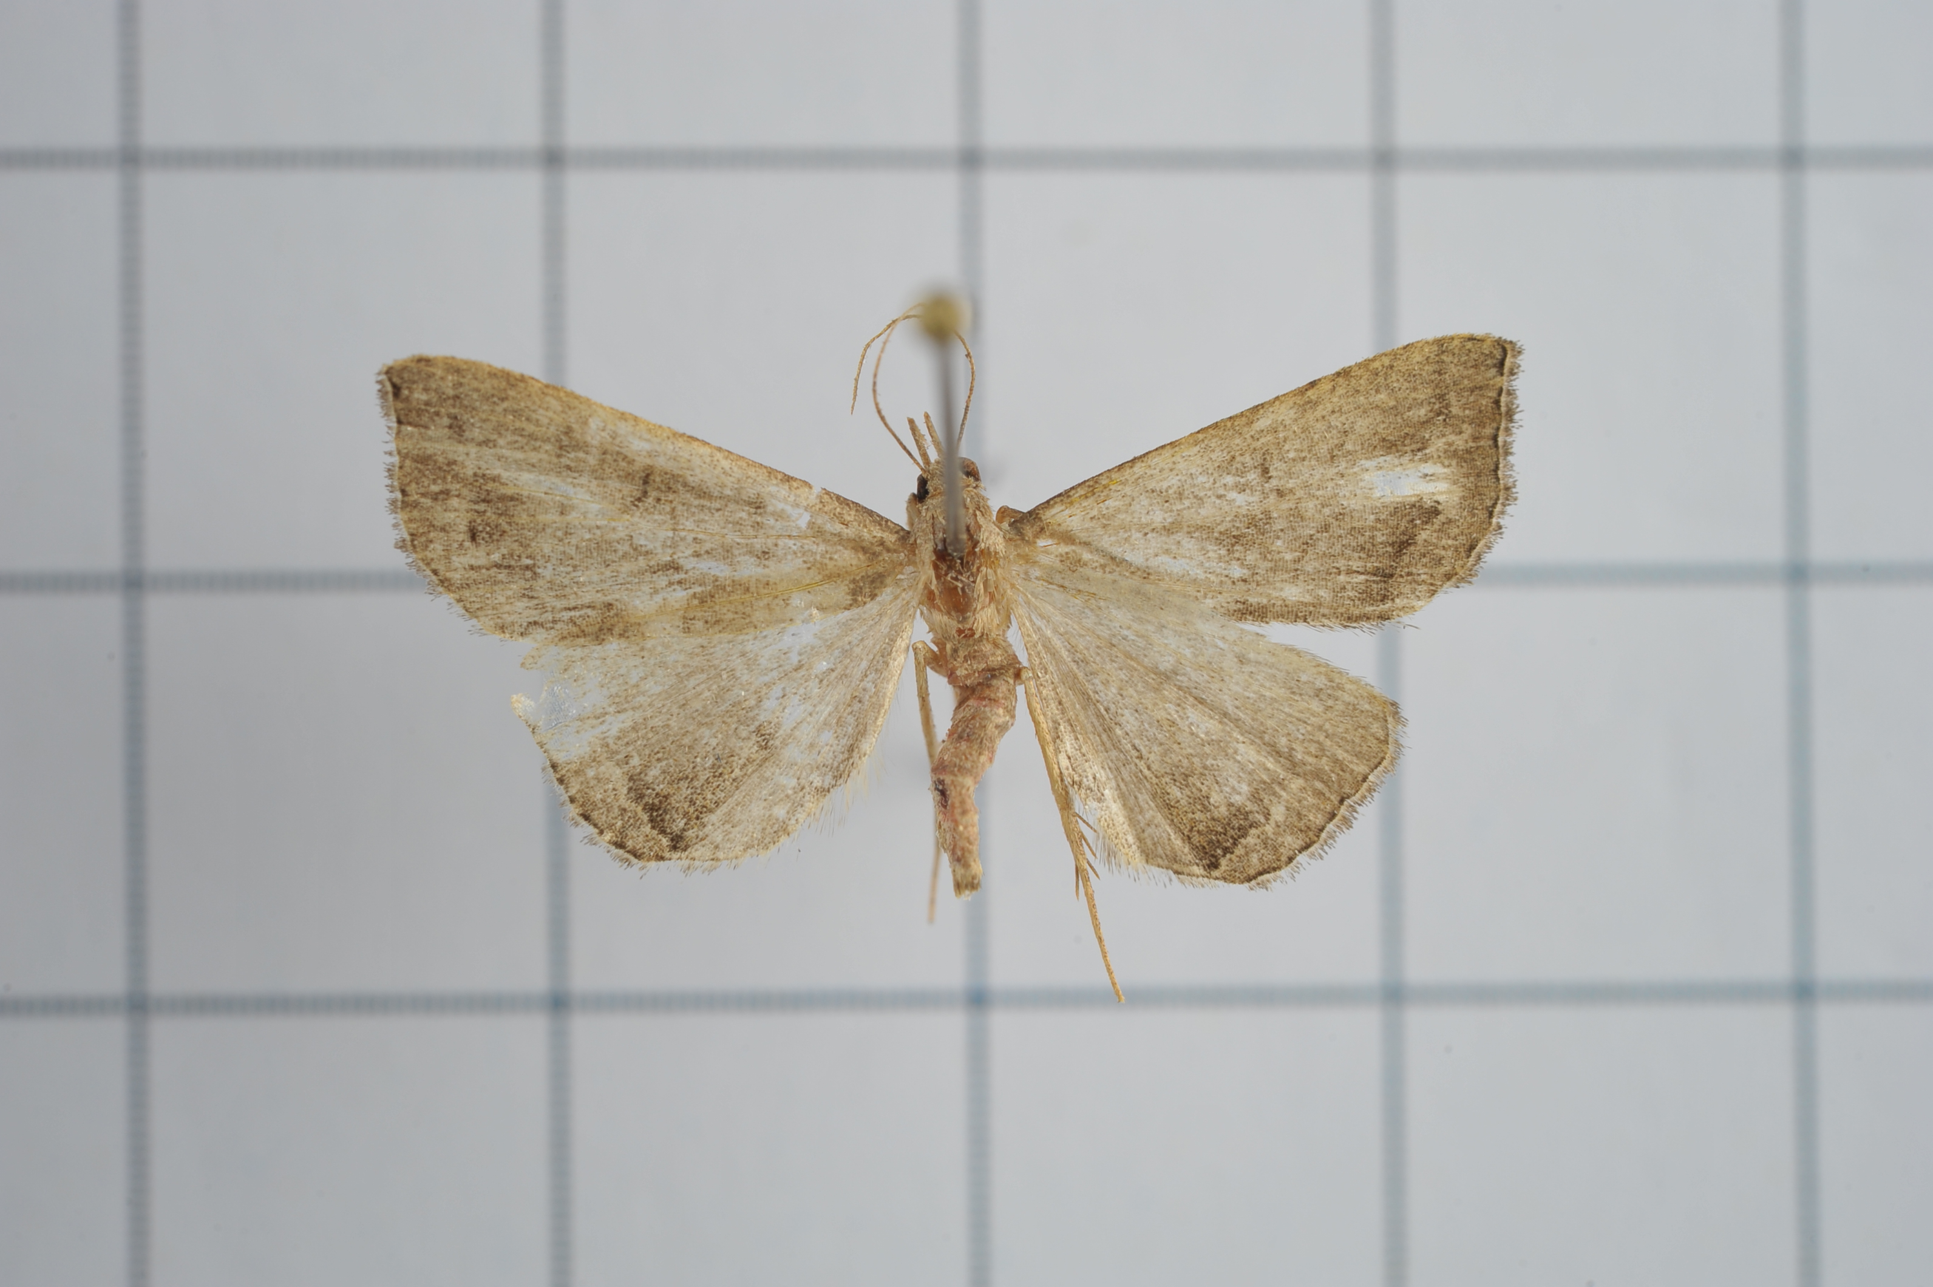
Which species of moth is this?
Herminia undulata
